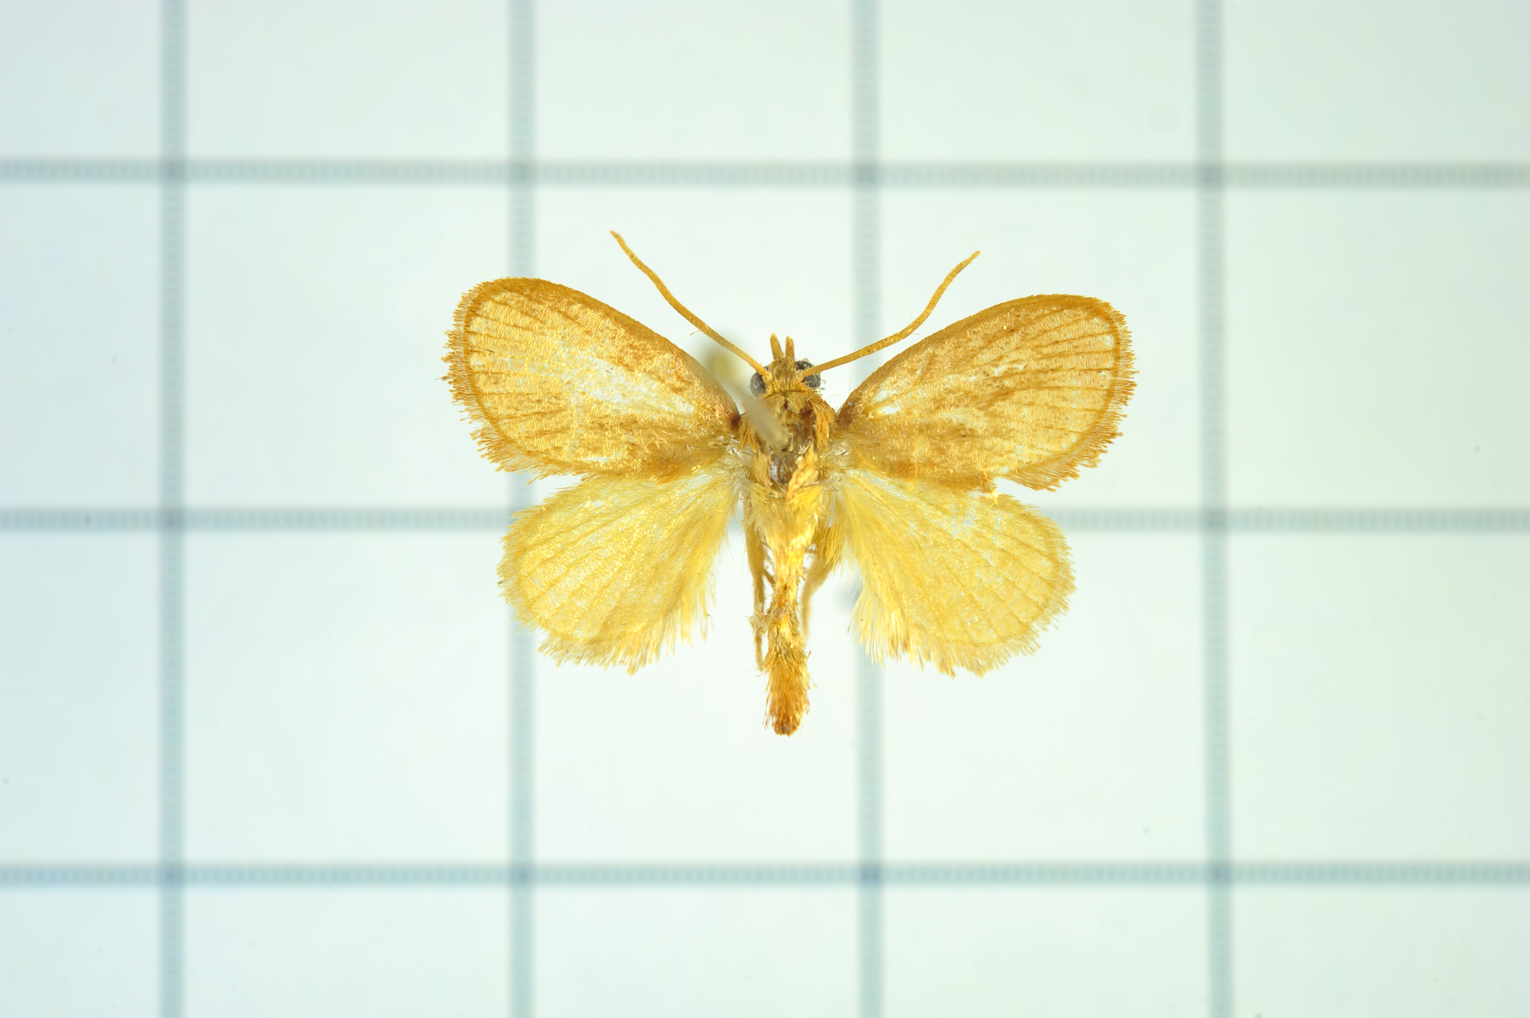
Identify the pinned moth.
Flavinarosa obscura
